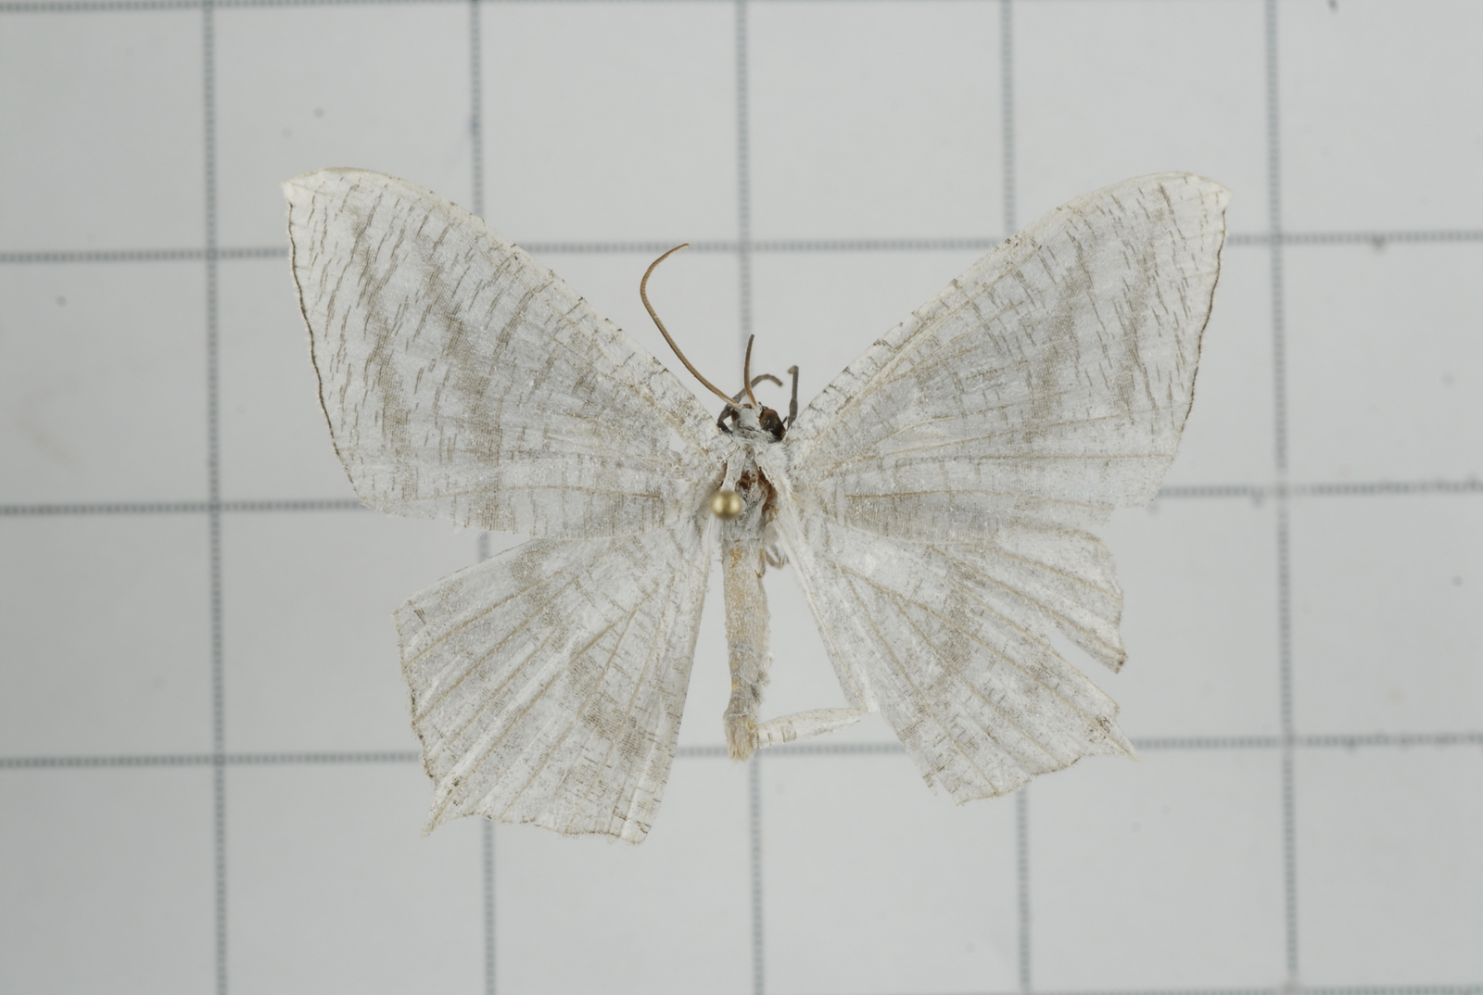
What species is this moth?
Acropteris leptaliata
